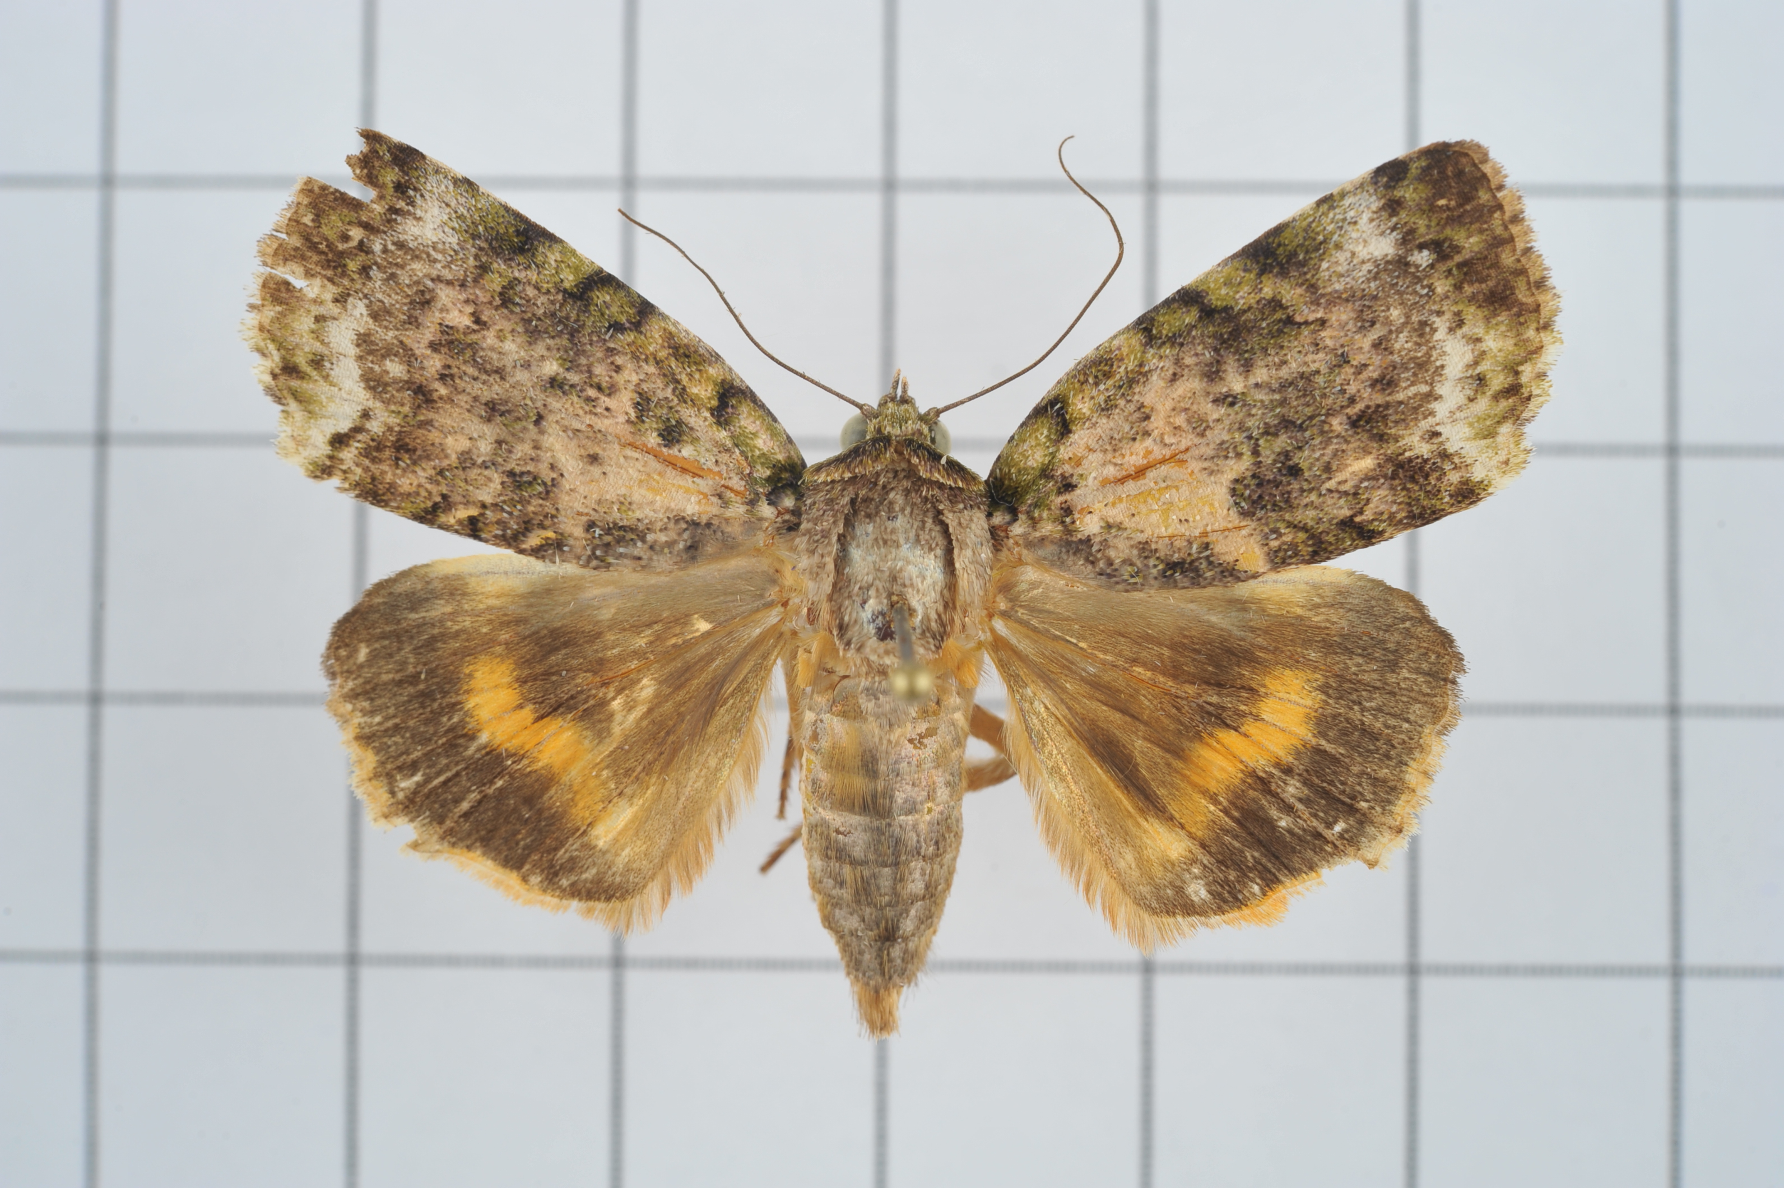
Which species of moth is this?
Blenina chlorophila
